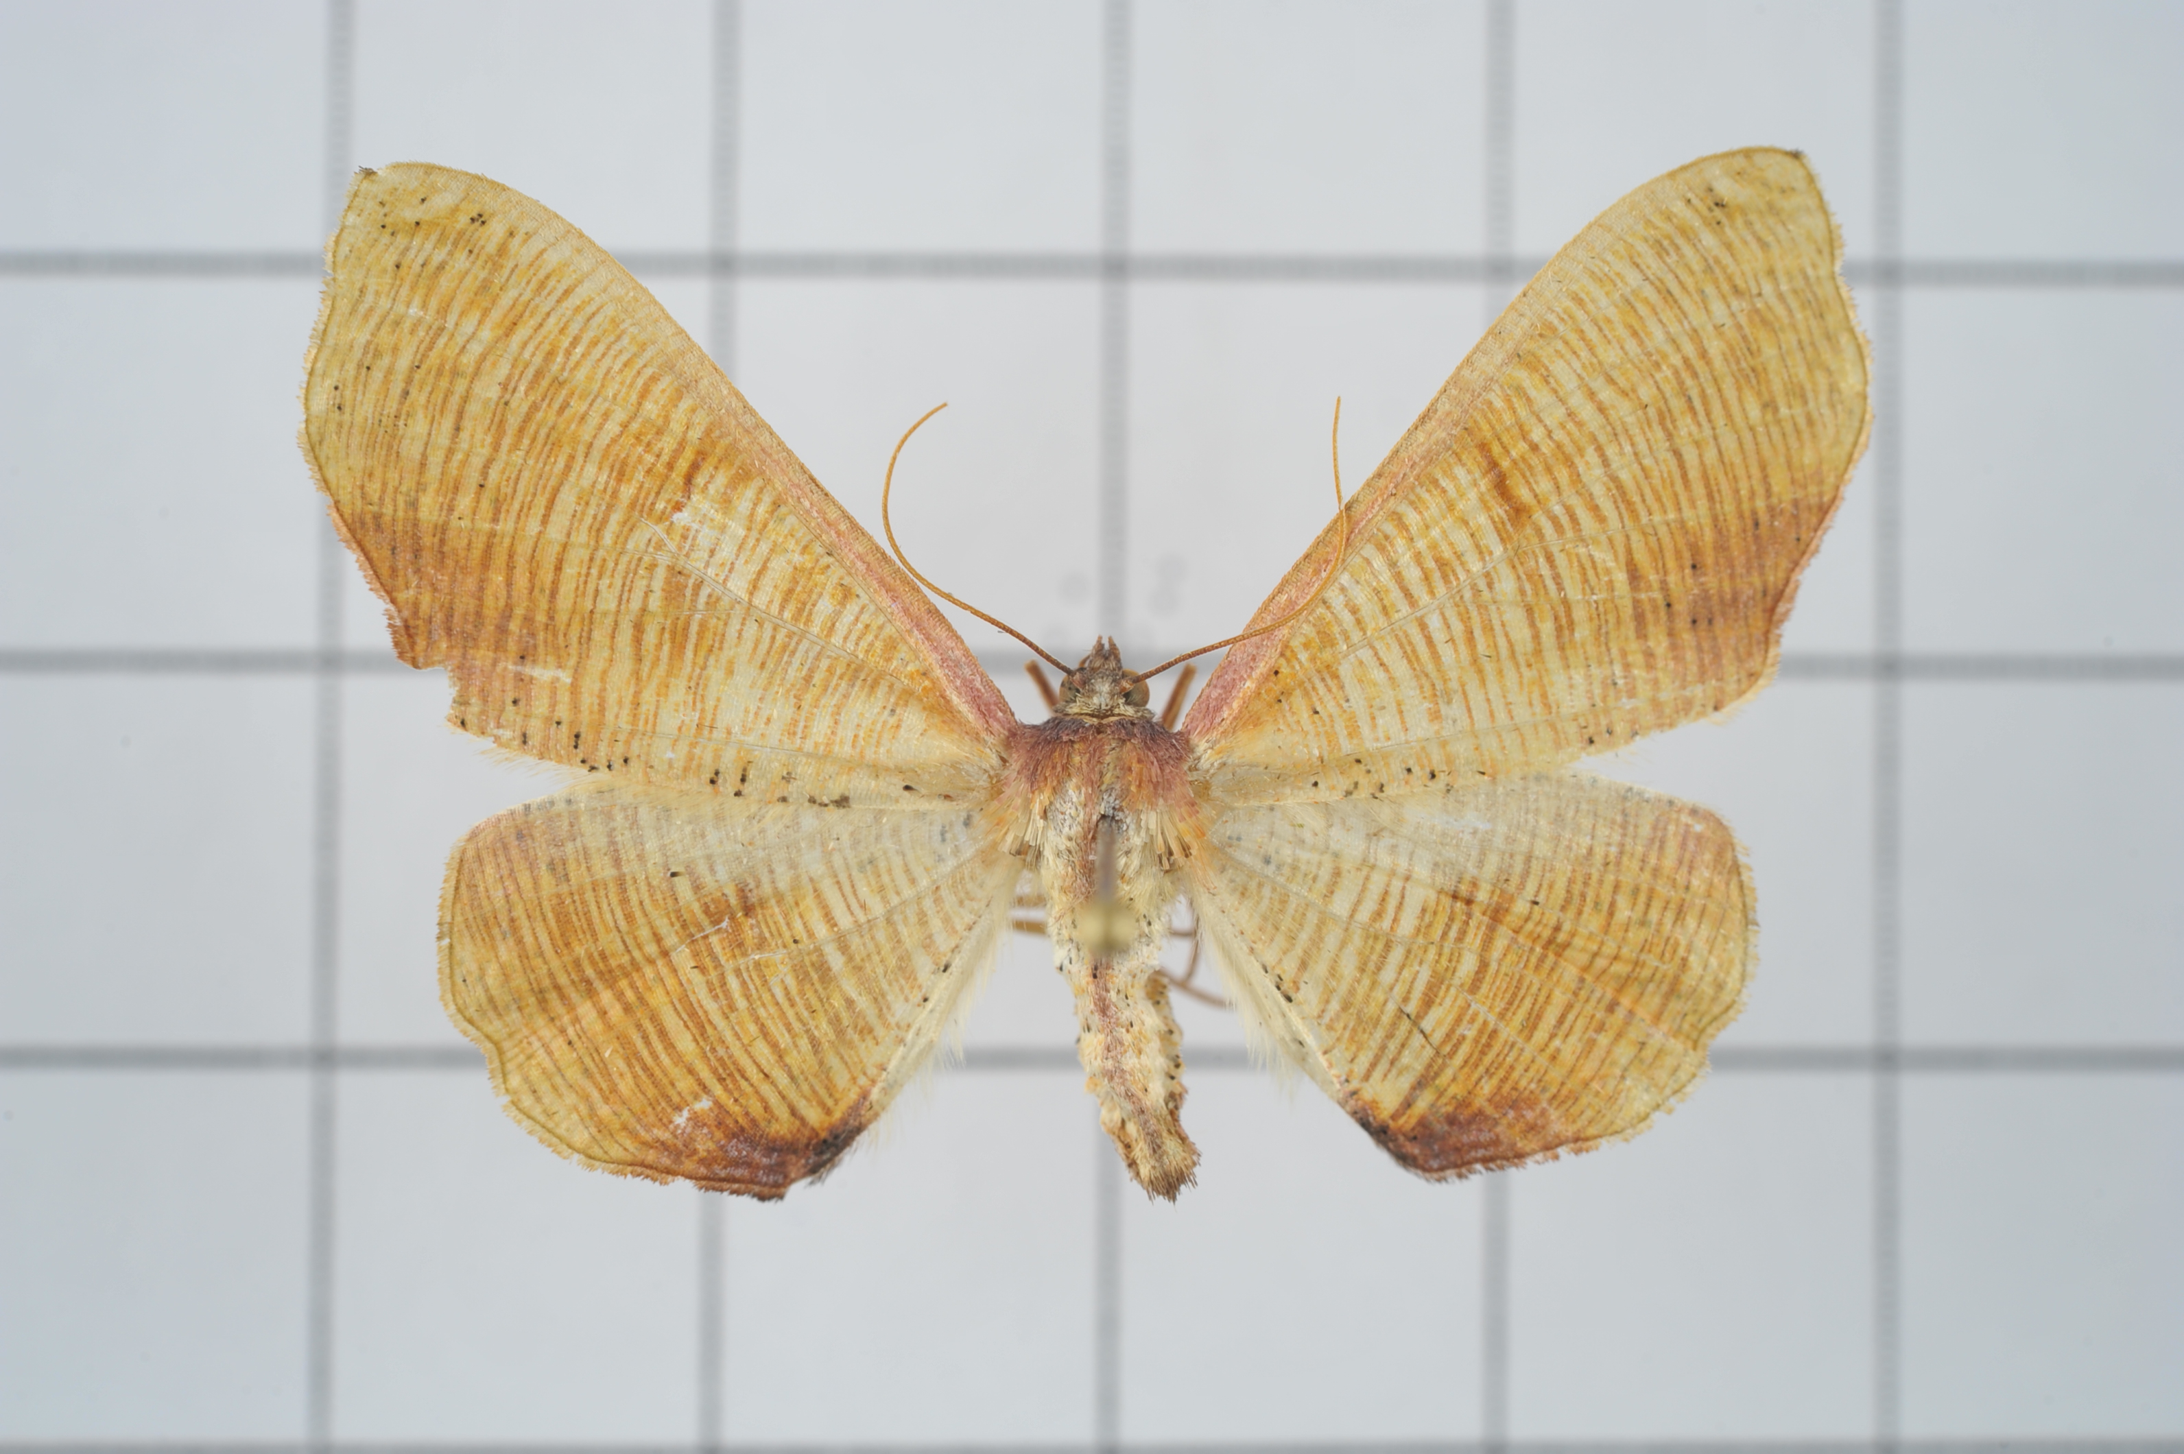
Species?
Plagodis reticulata
